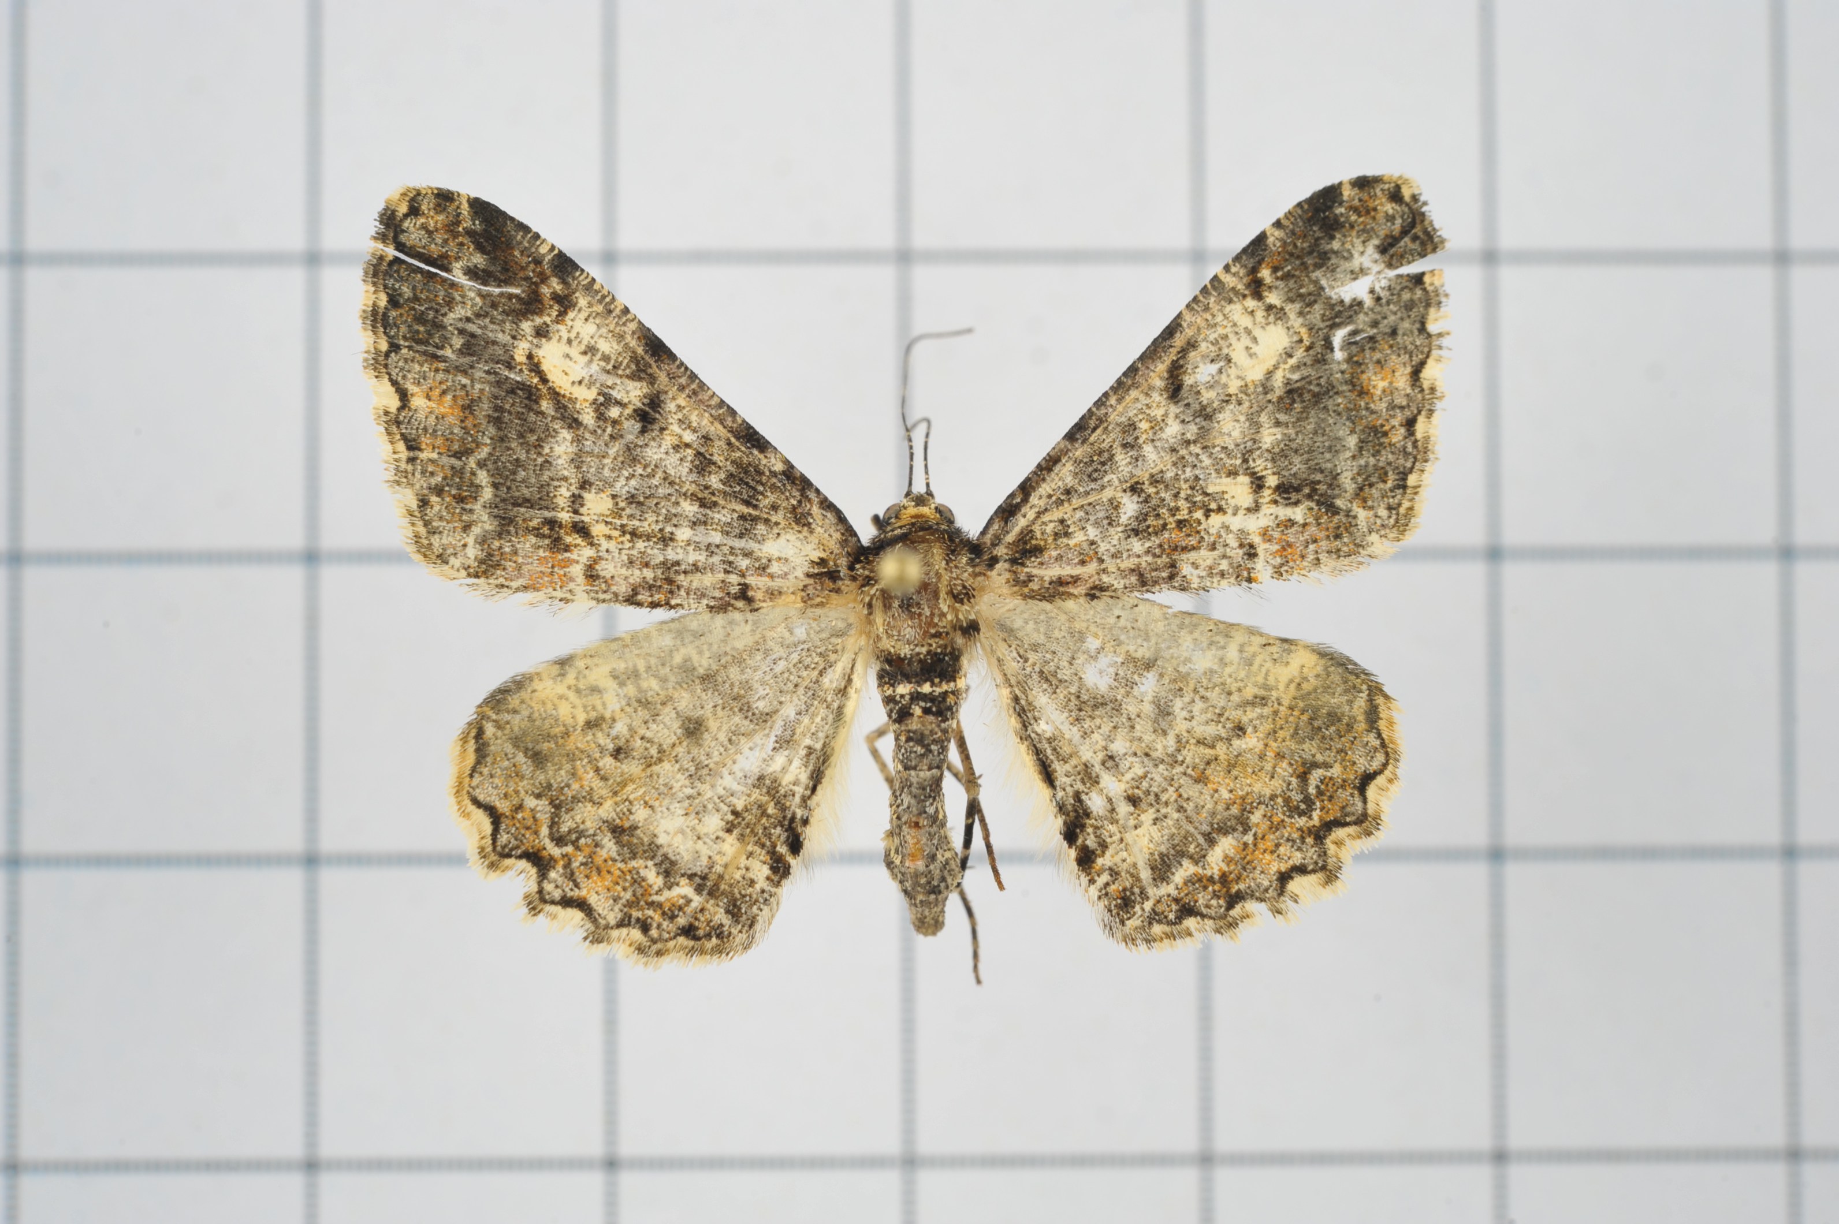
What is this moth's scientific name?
Alcis taiwanovariegata
